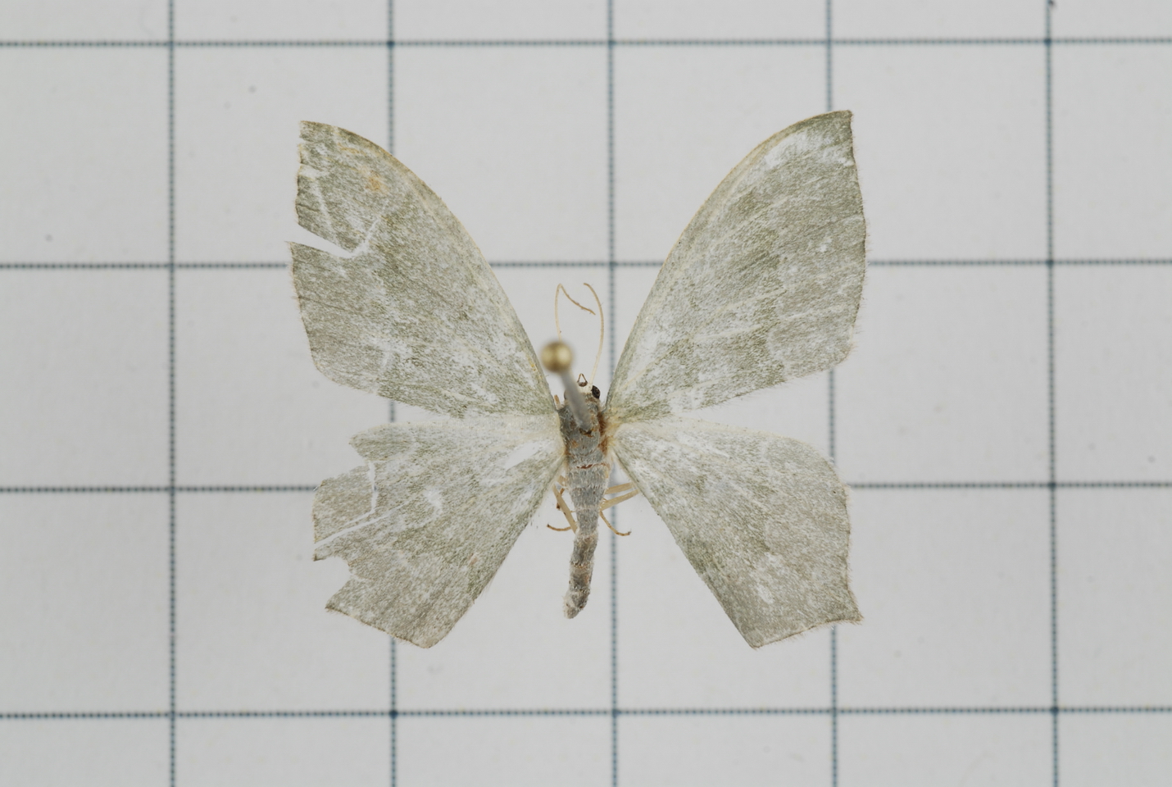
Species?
Jodis argentilineata
